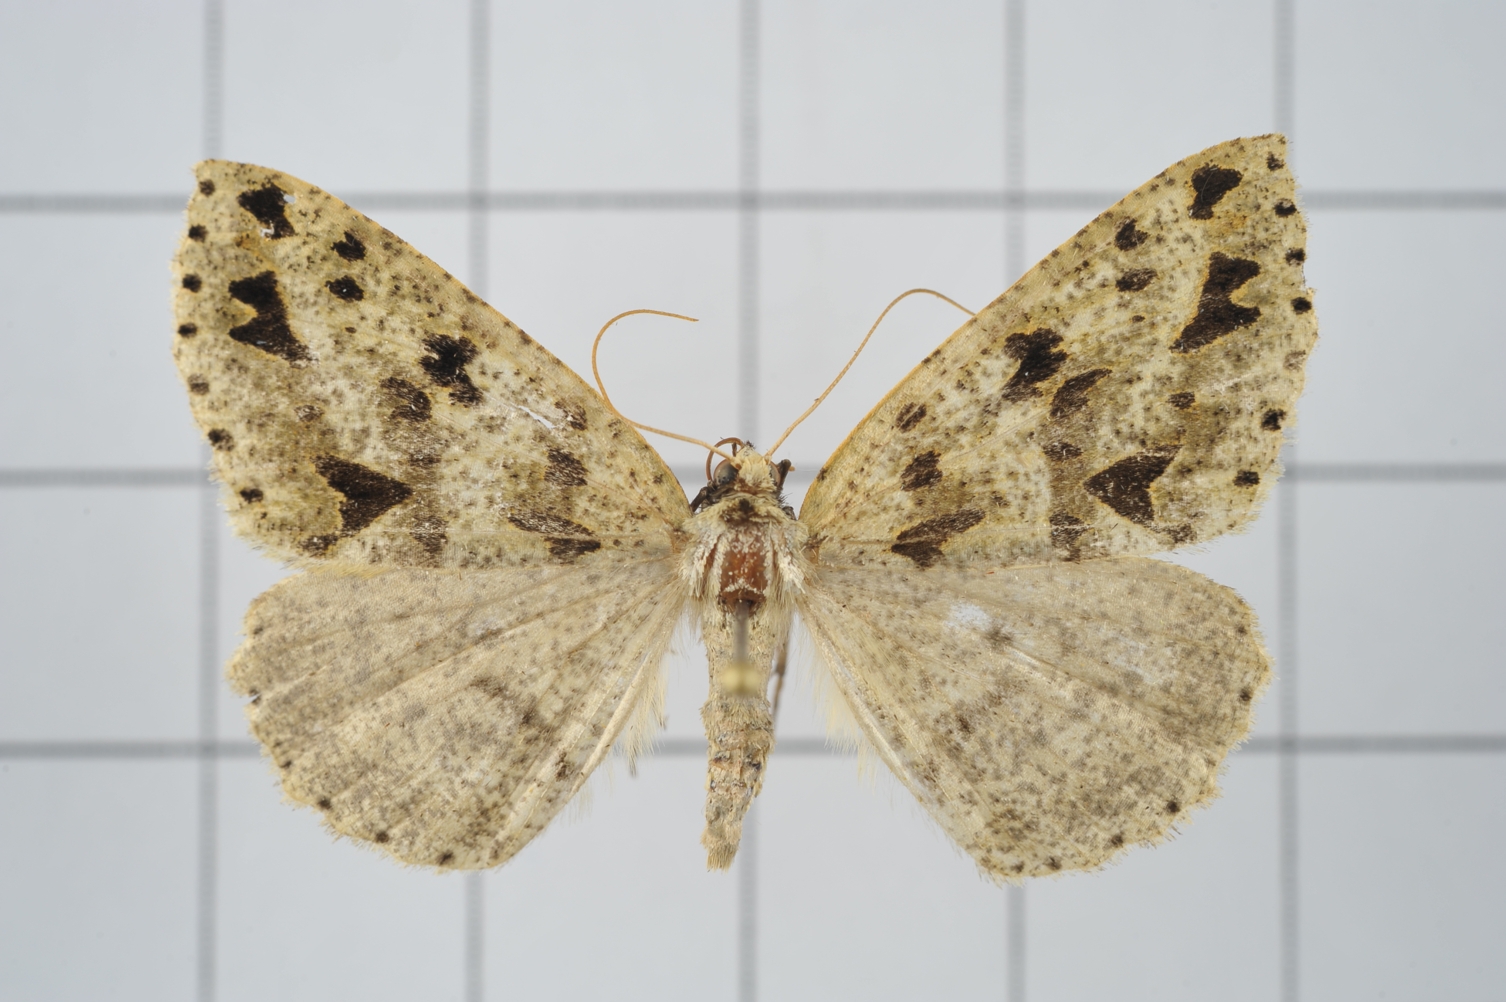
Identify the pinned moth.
Psyra conferta
